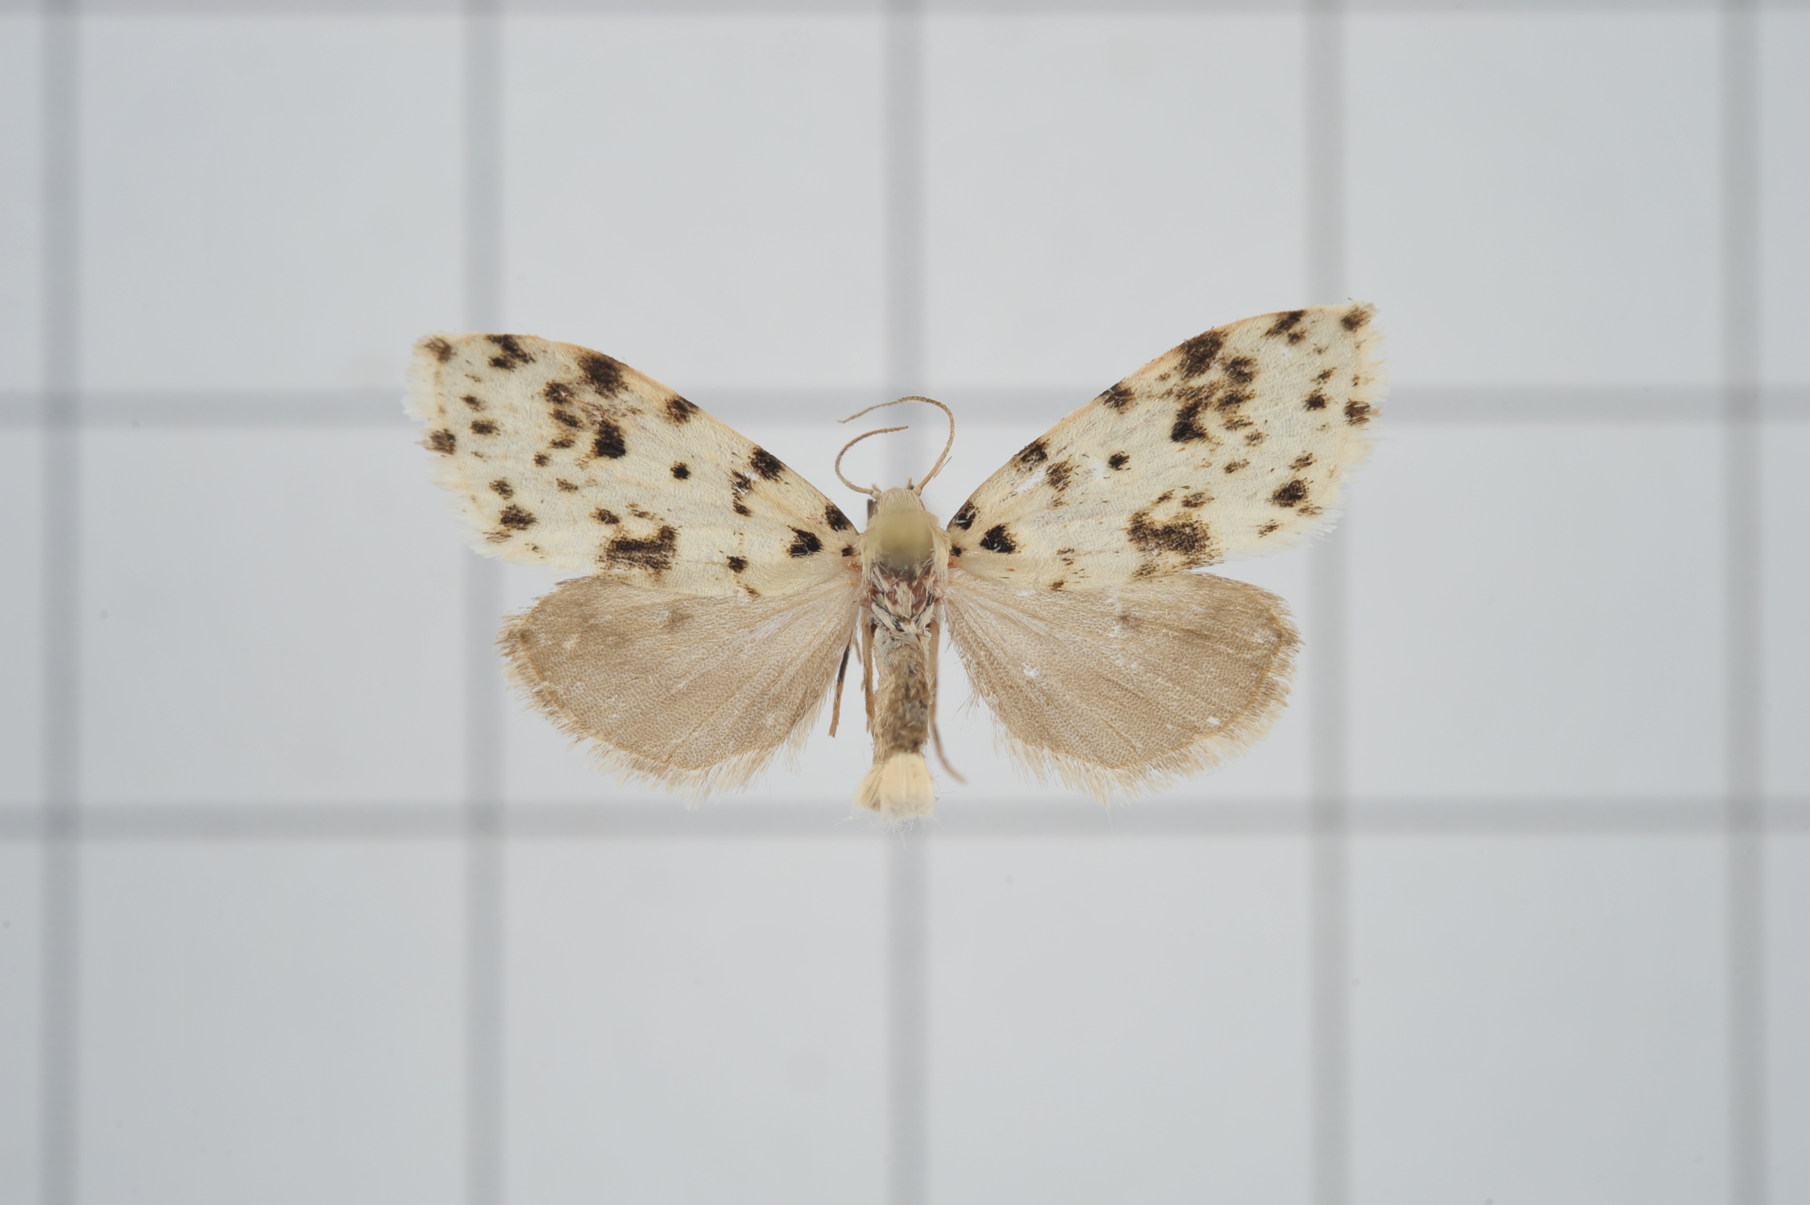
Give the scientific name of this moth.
Siccia taiwana
